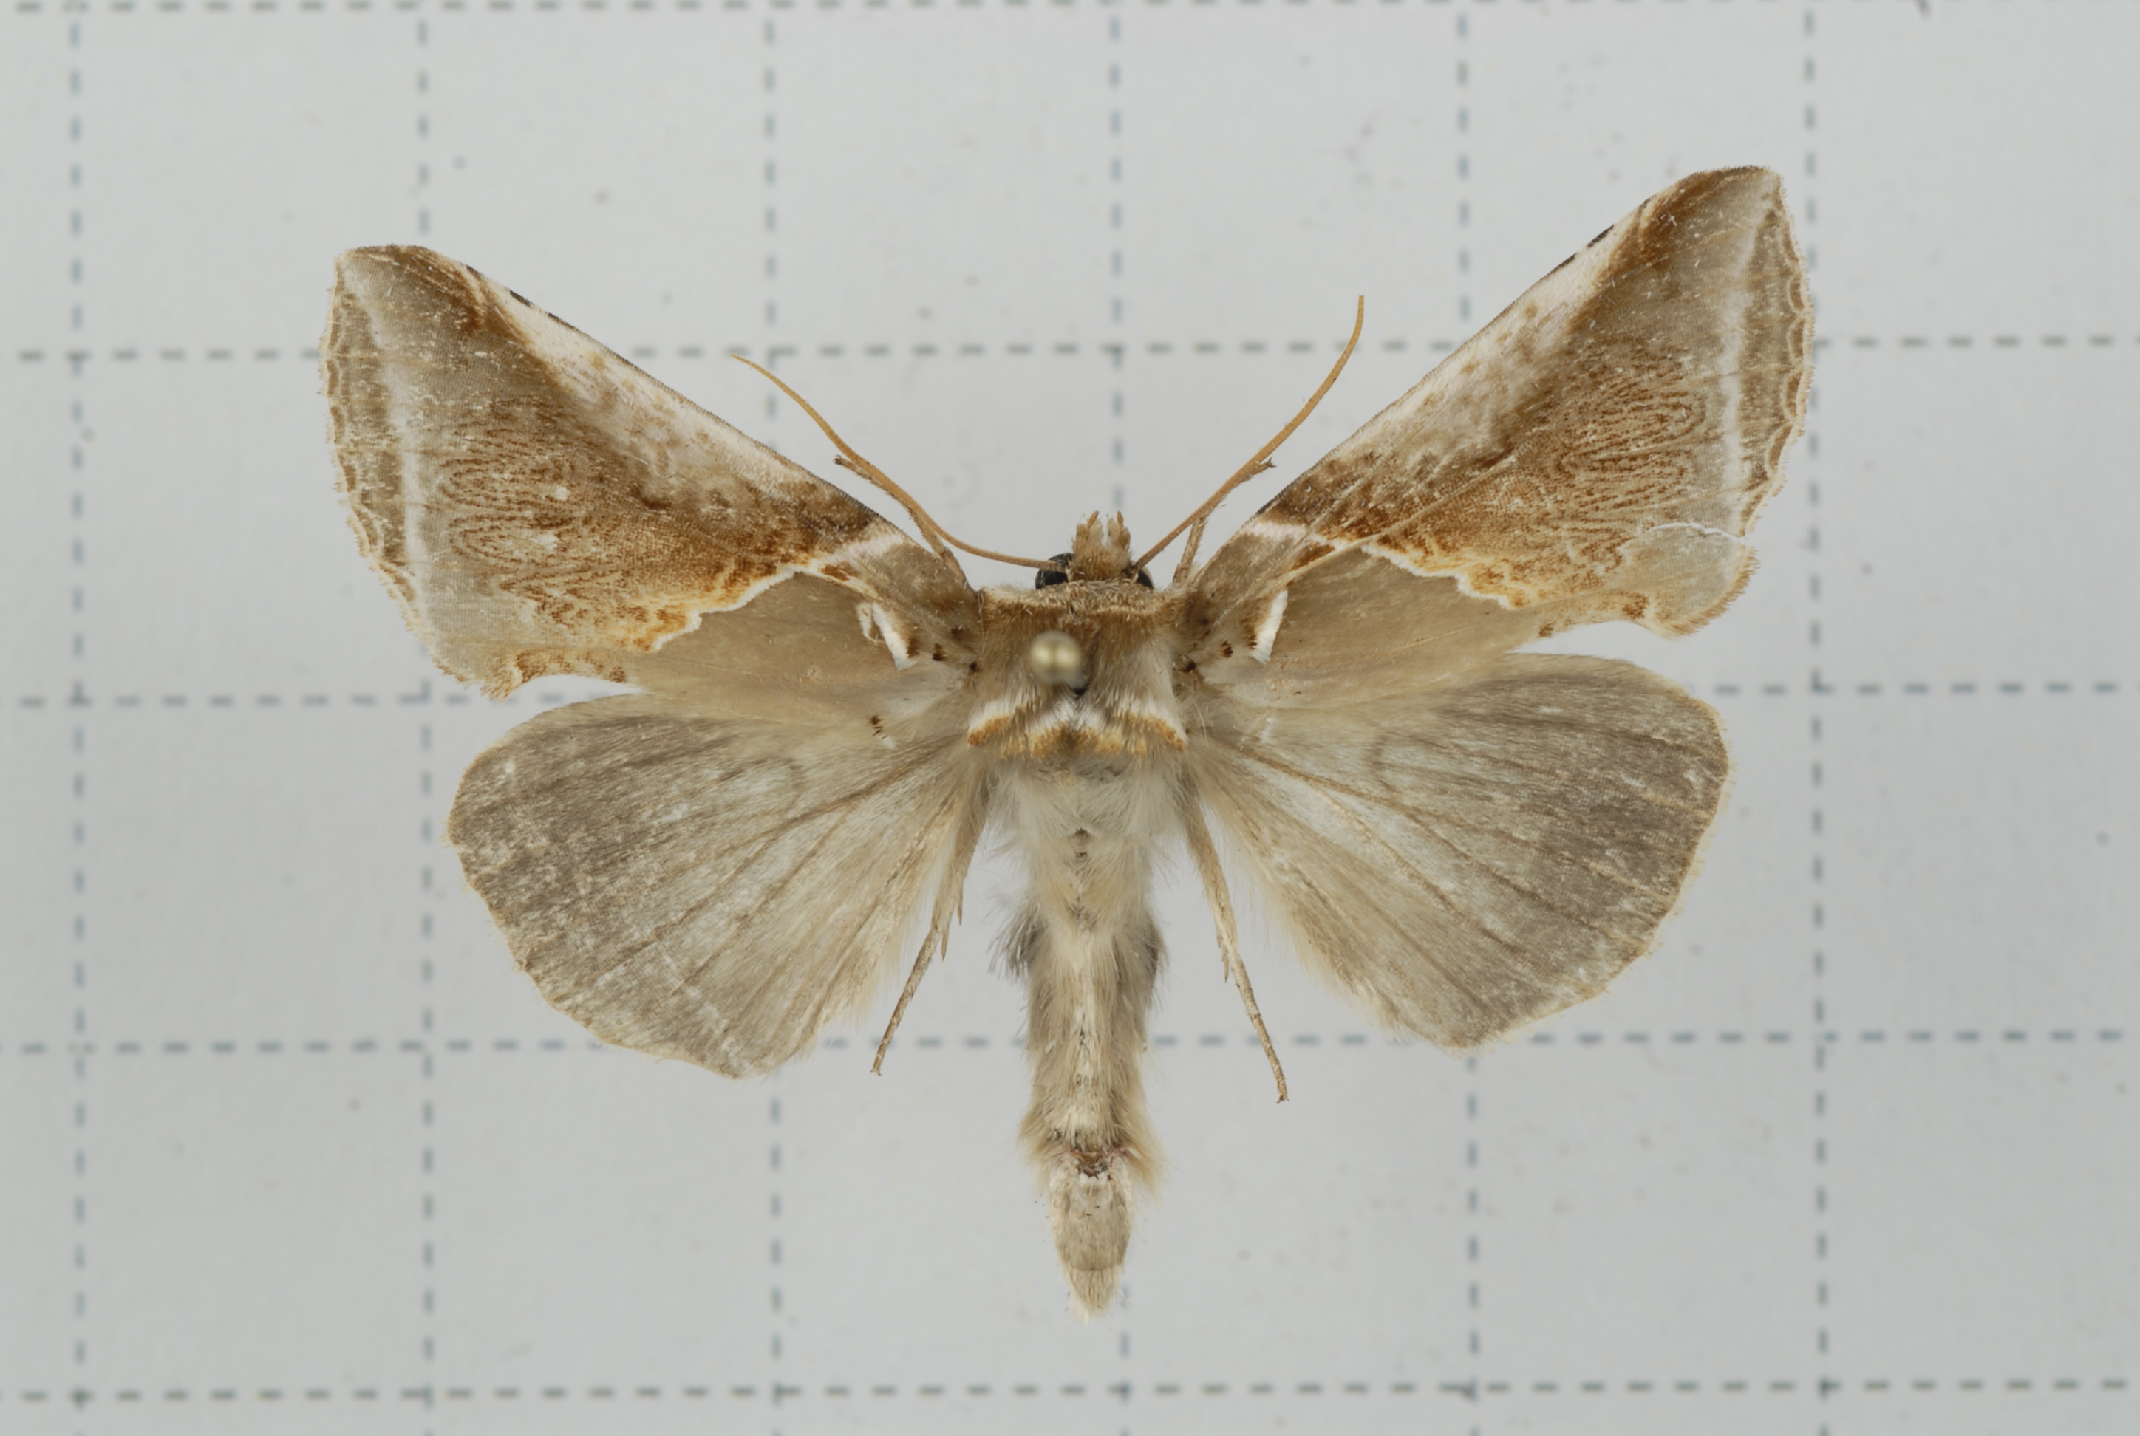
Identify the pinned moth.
Habrosyne indica formosana
